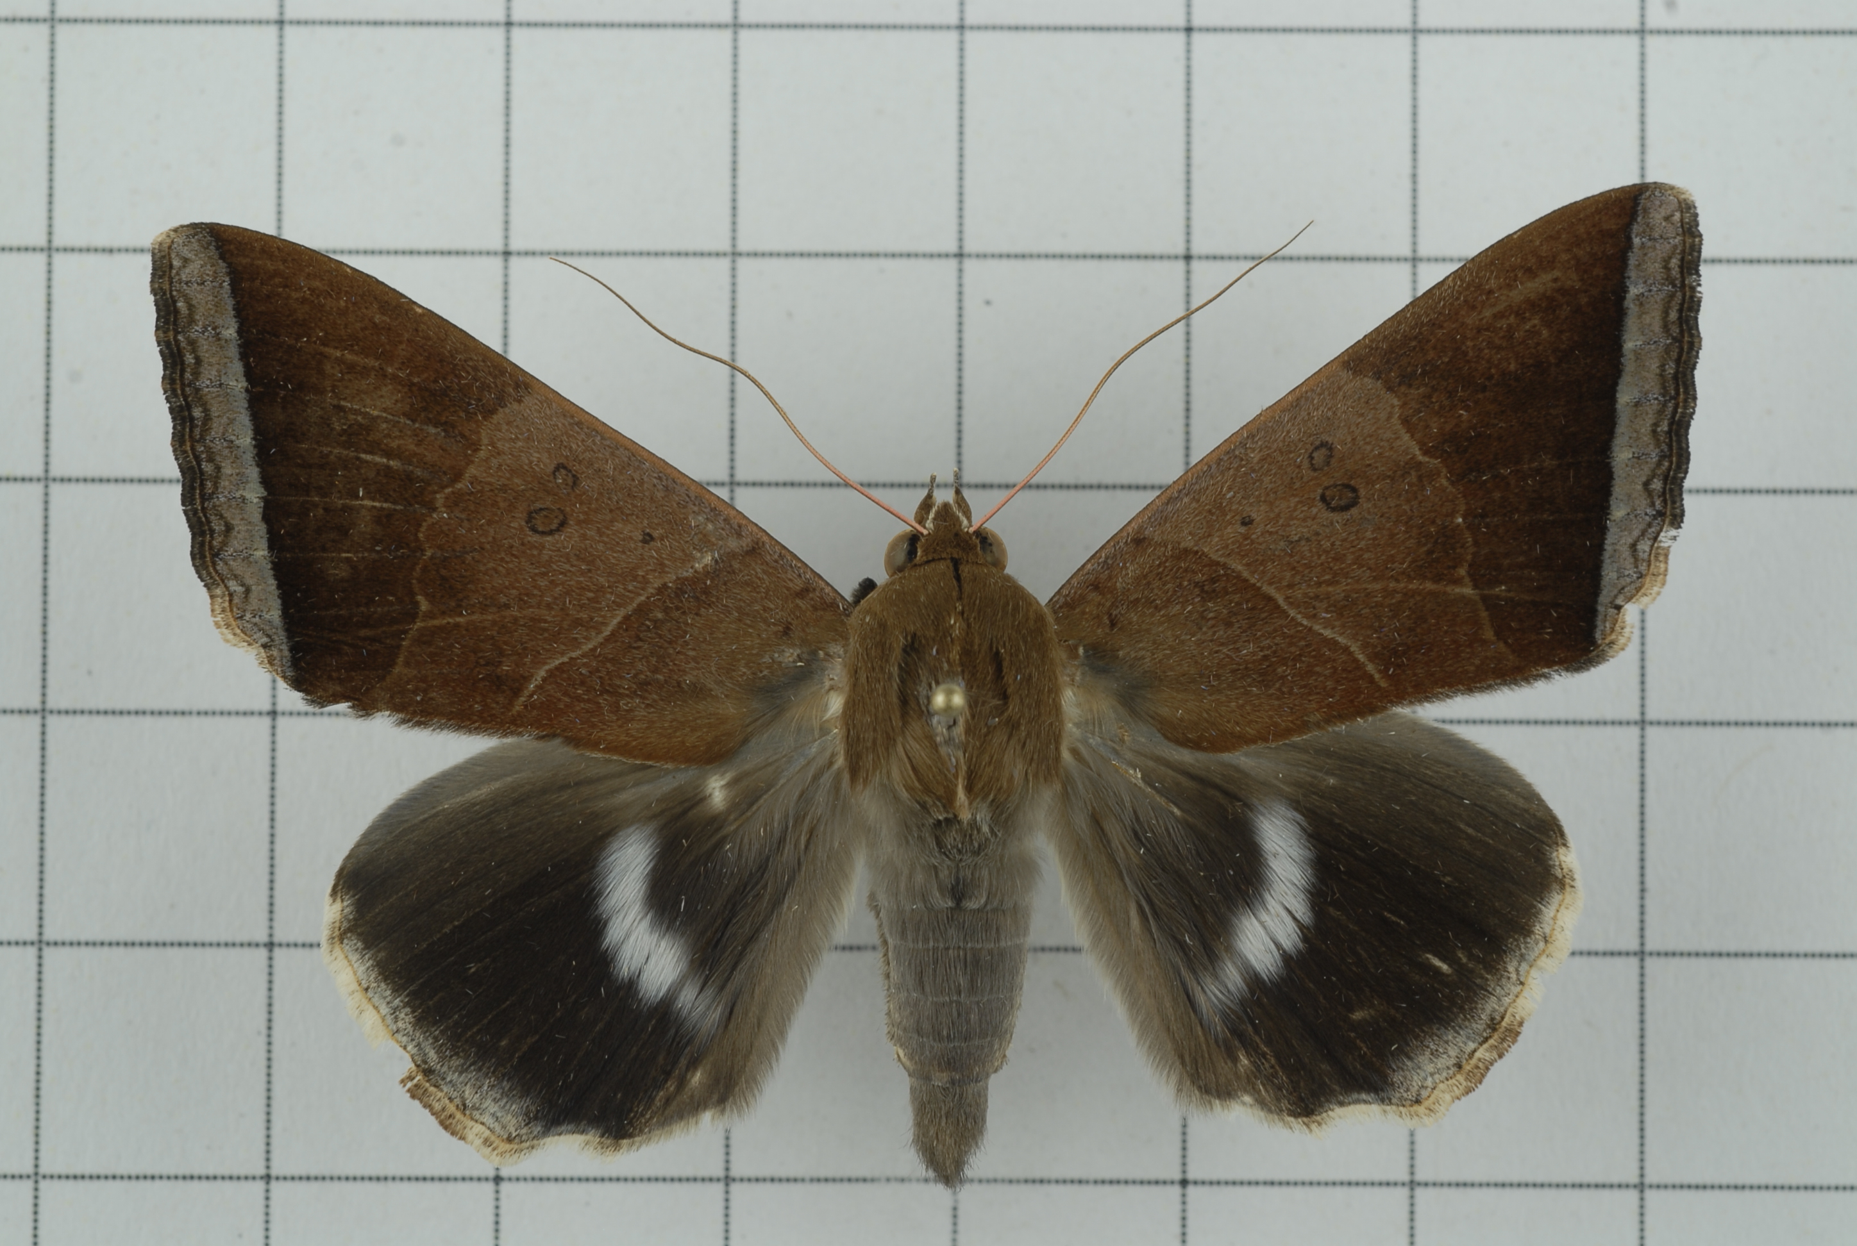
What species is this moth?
Artena dotata
